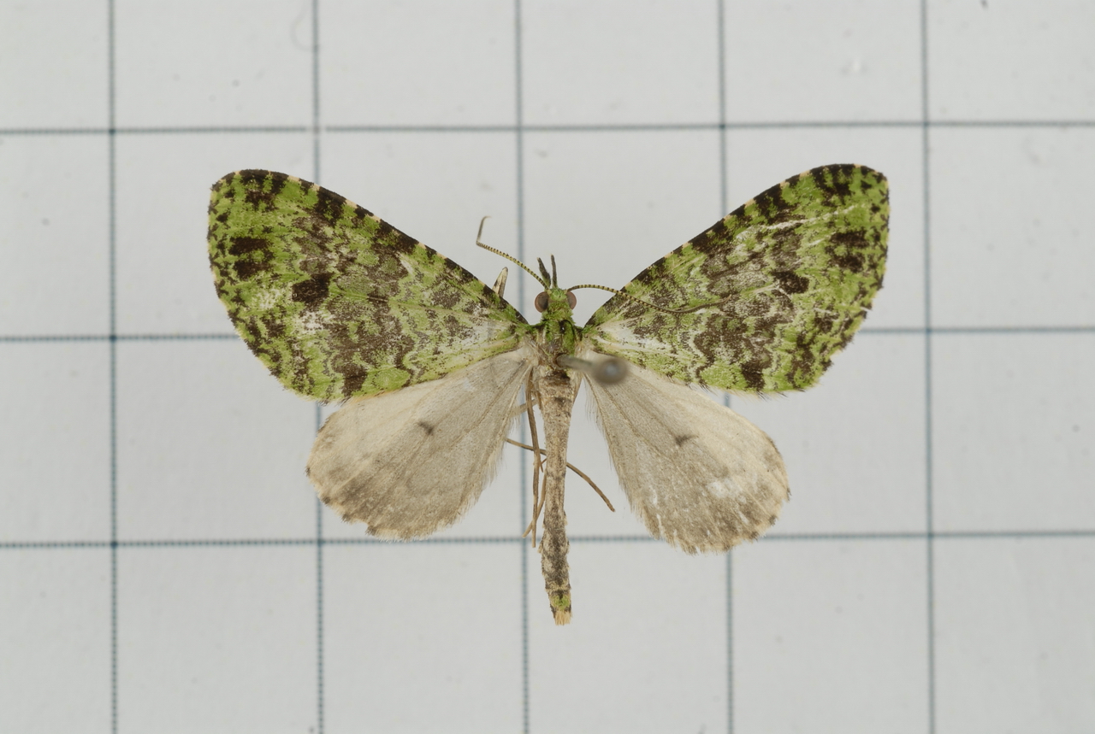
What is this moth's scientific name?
Tristeirometa decussata moltrechti
